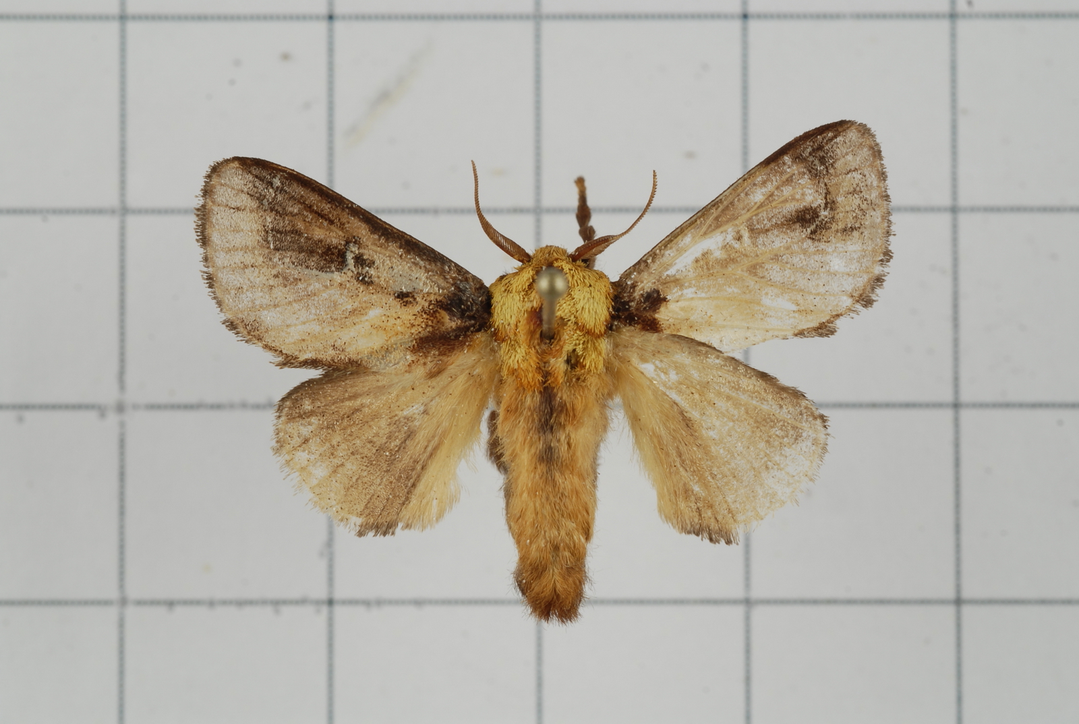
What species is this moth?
Miresa fulgida
